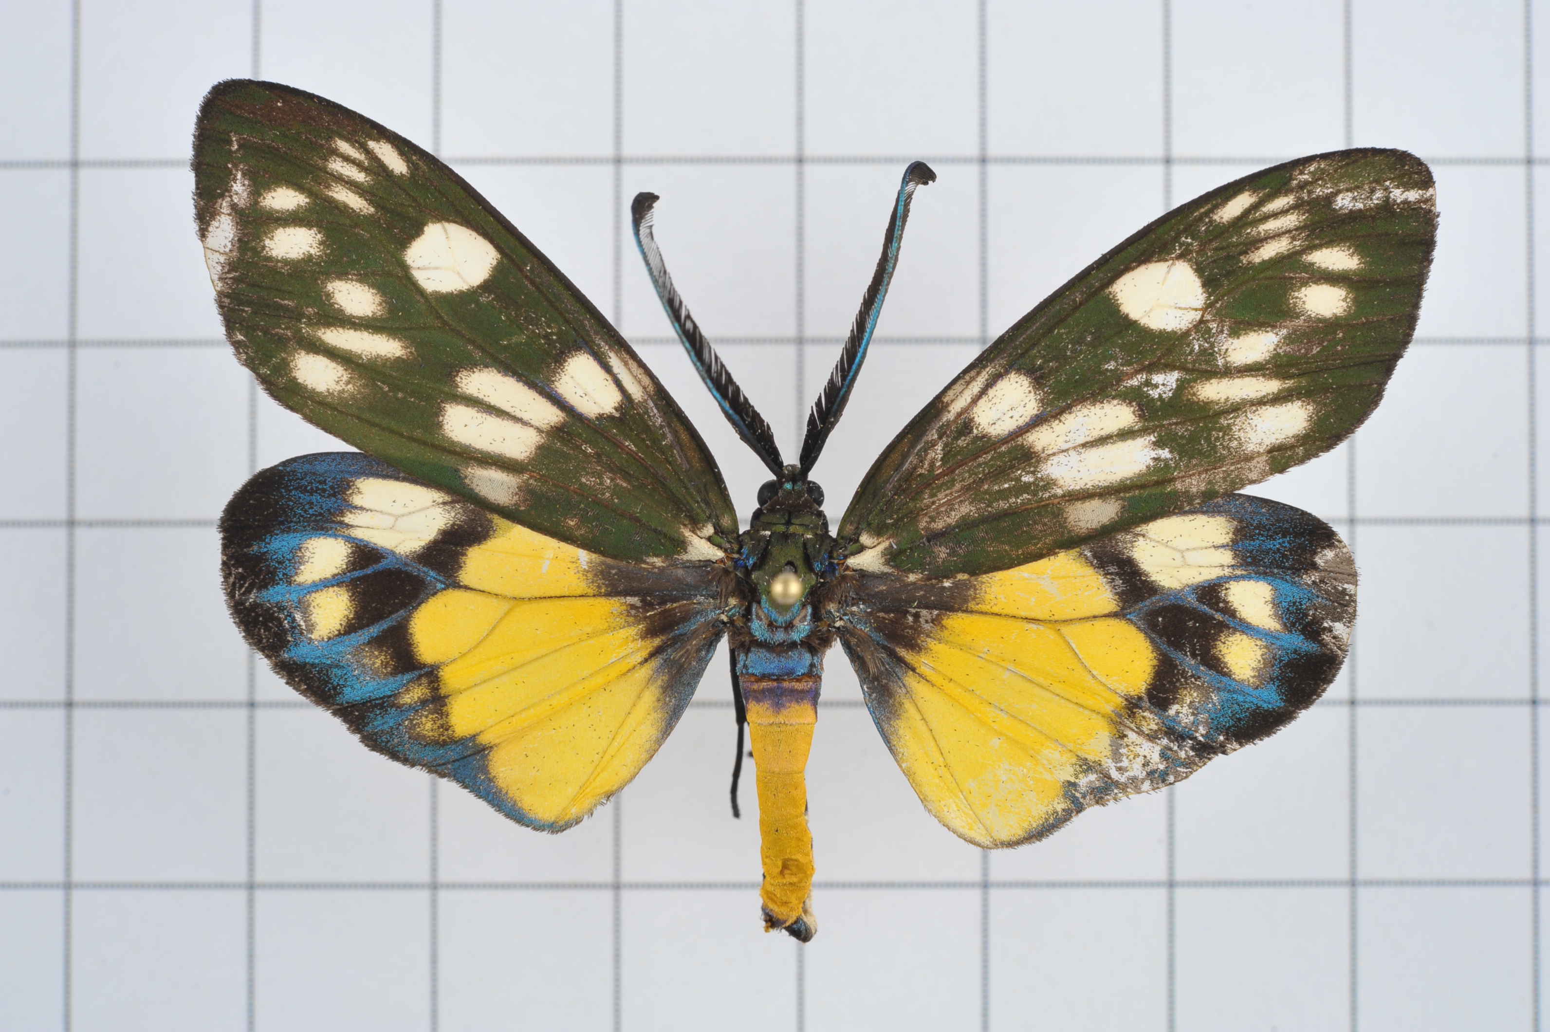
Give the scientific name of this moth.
Eterusia aedea formosana
